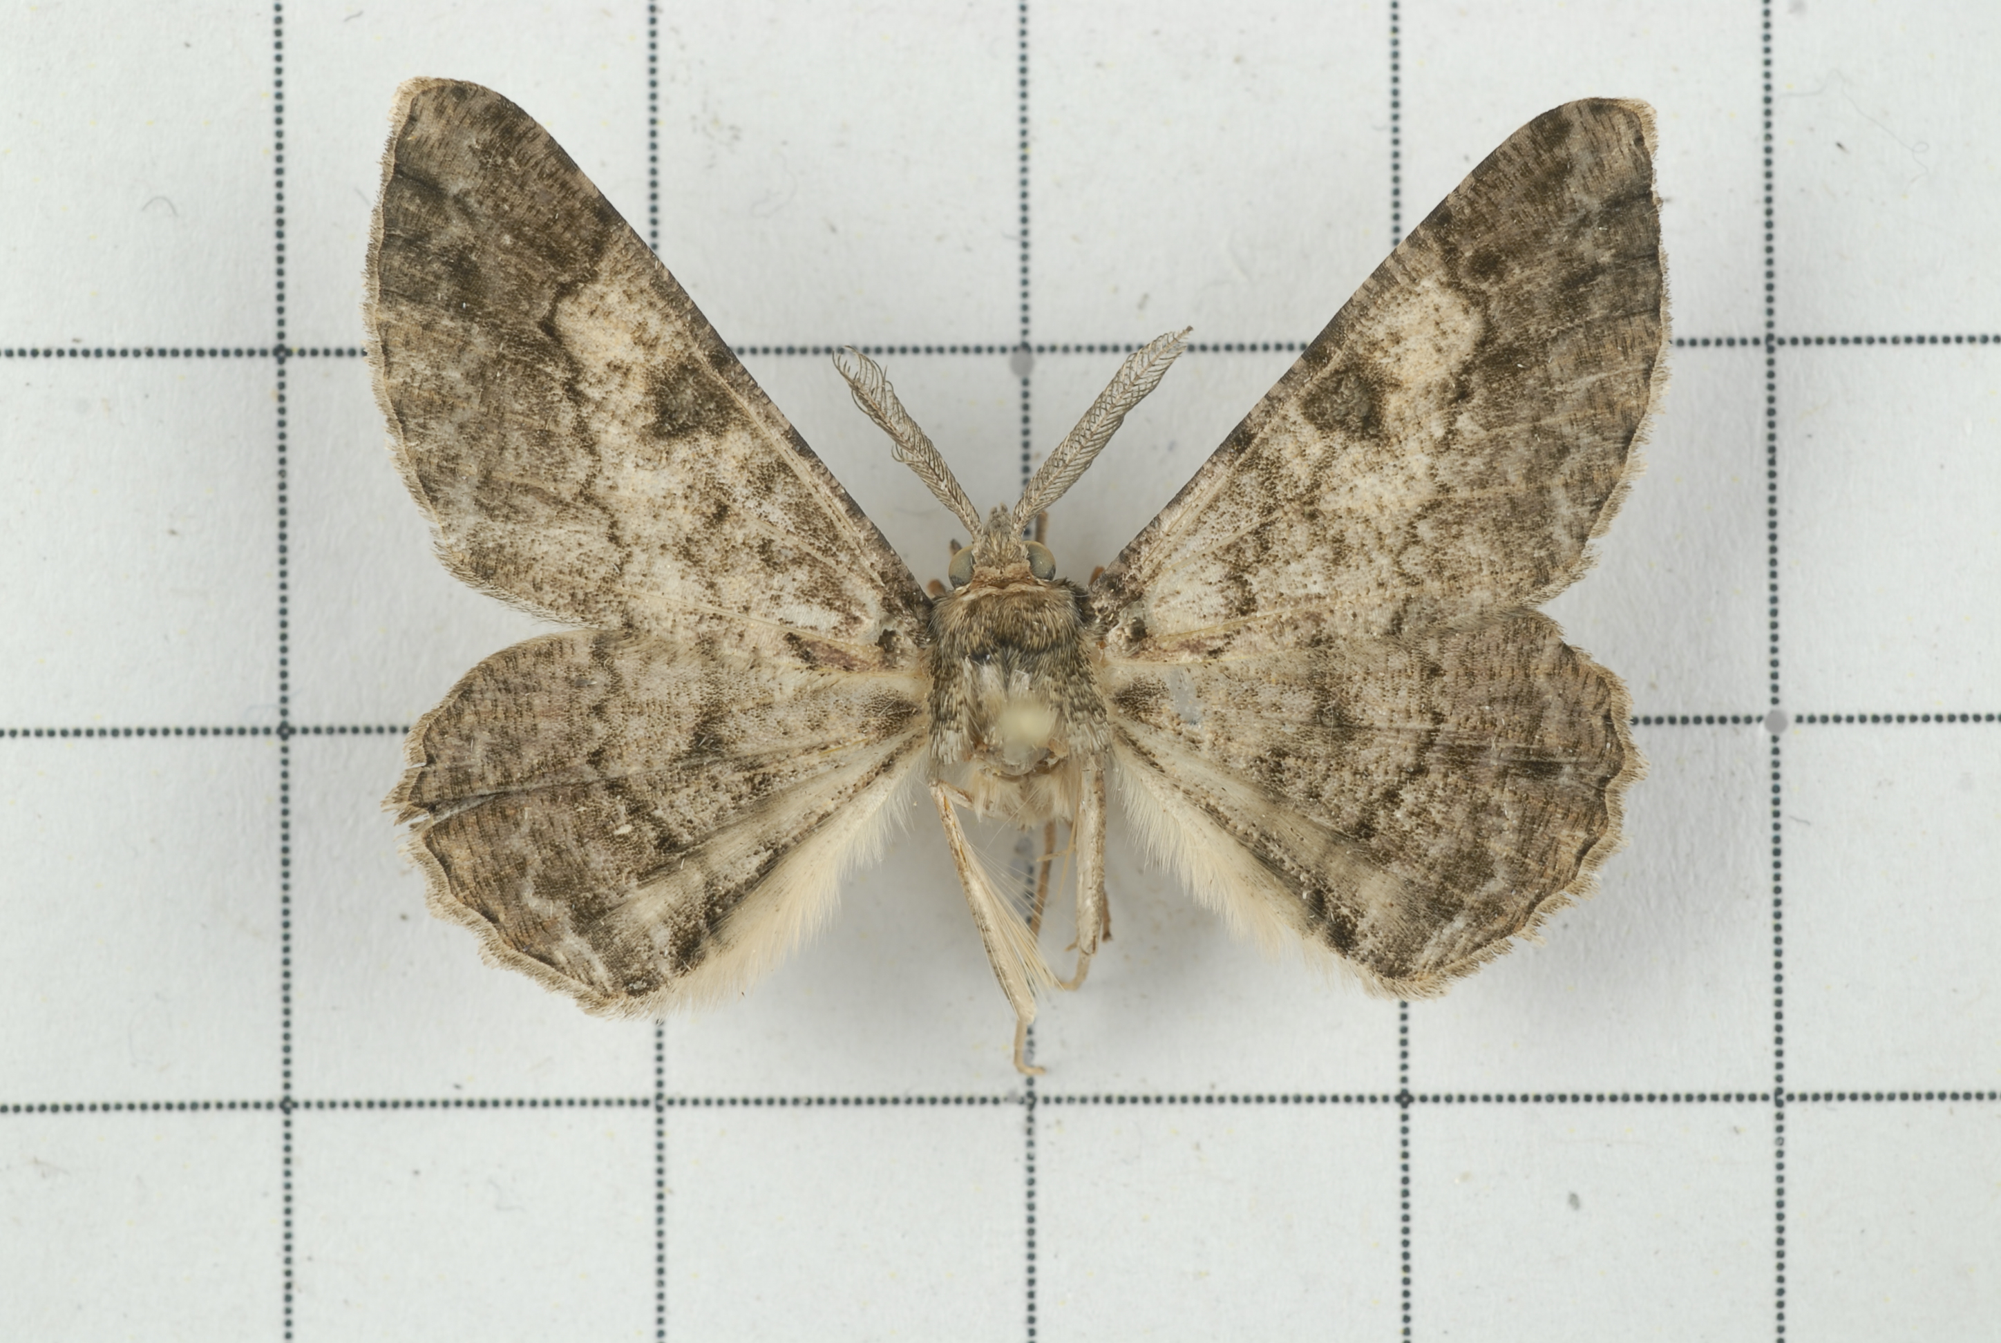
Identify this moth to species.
Cleora alienaria
